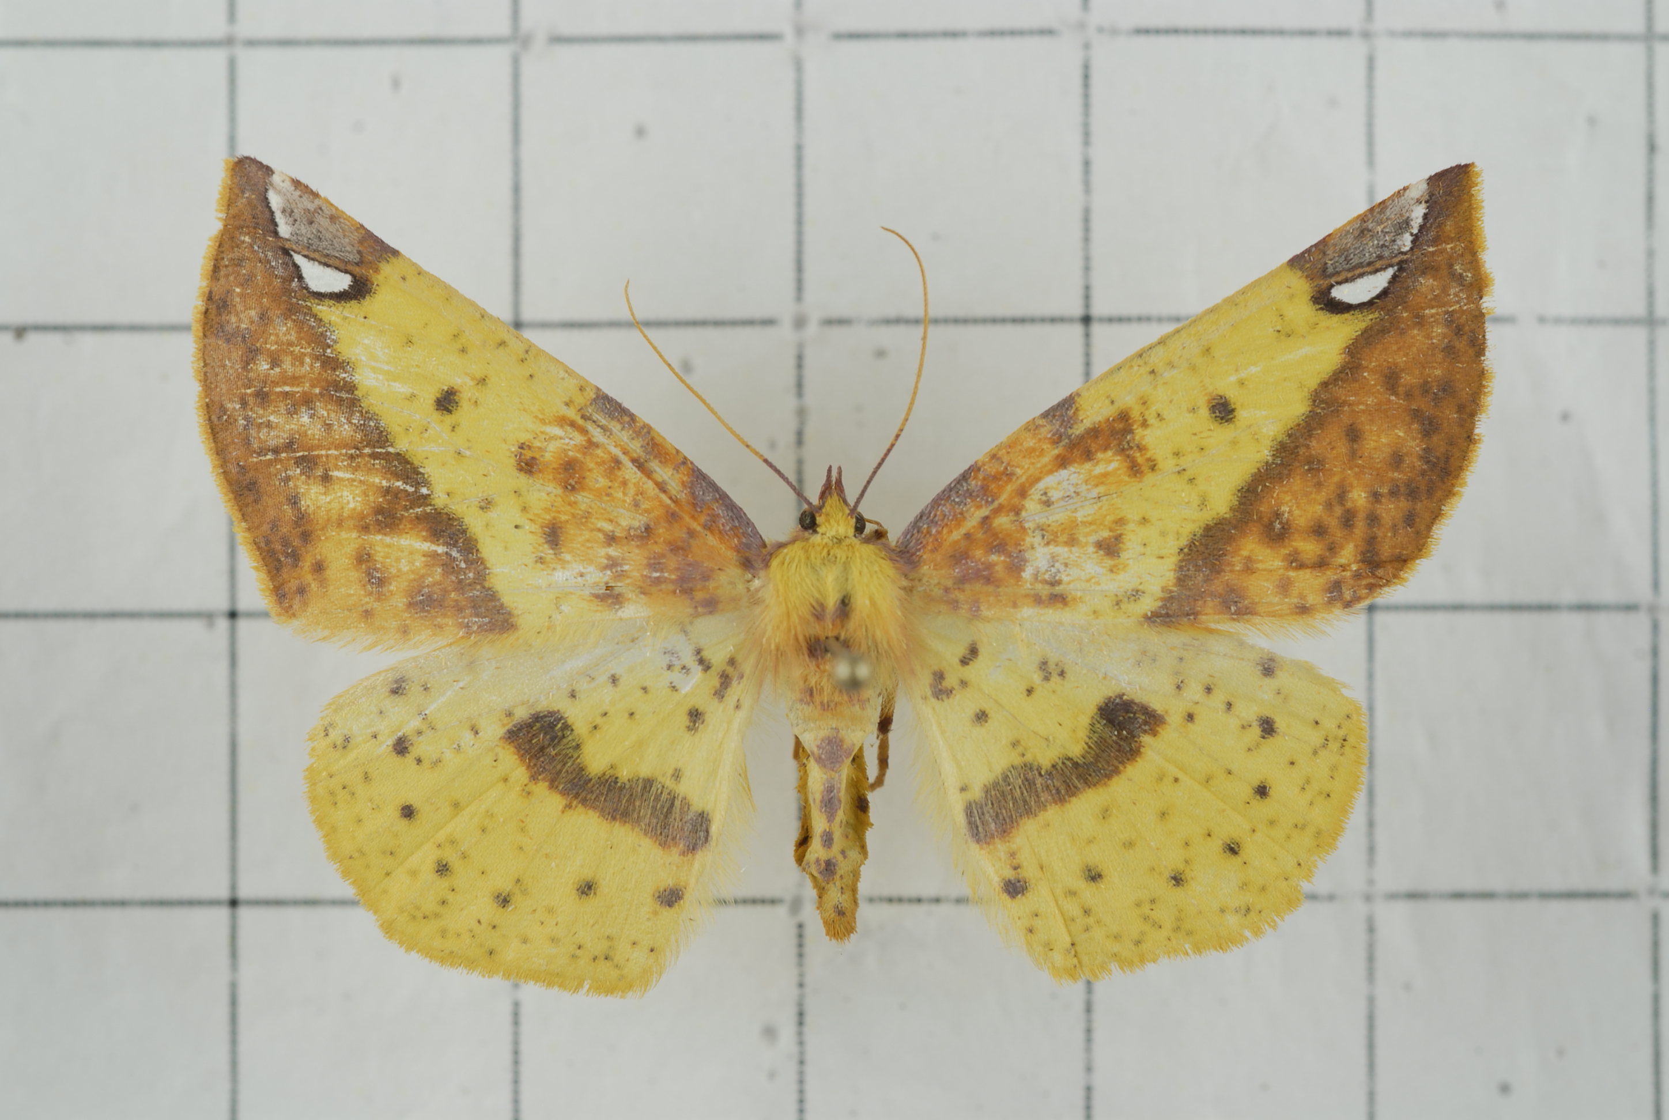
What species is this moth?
Pseudomiza aurata
